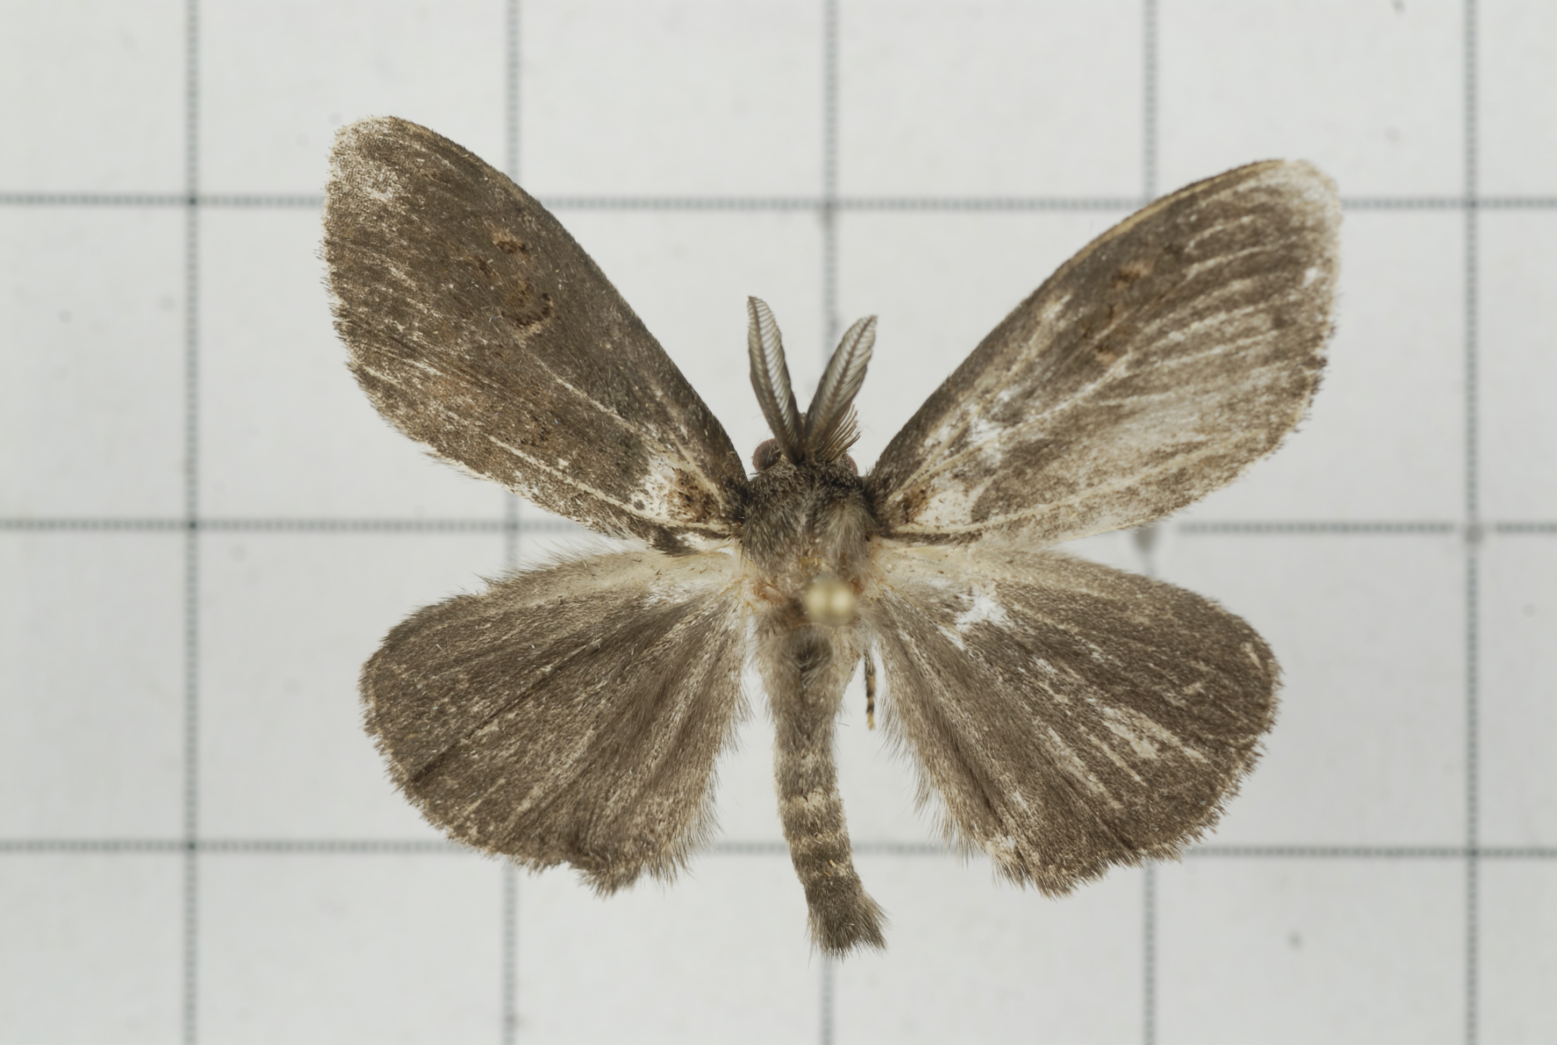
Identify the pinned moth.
Olene dudgeoni
